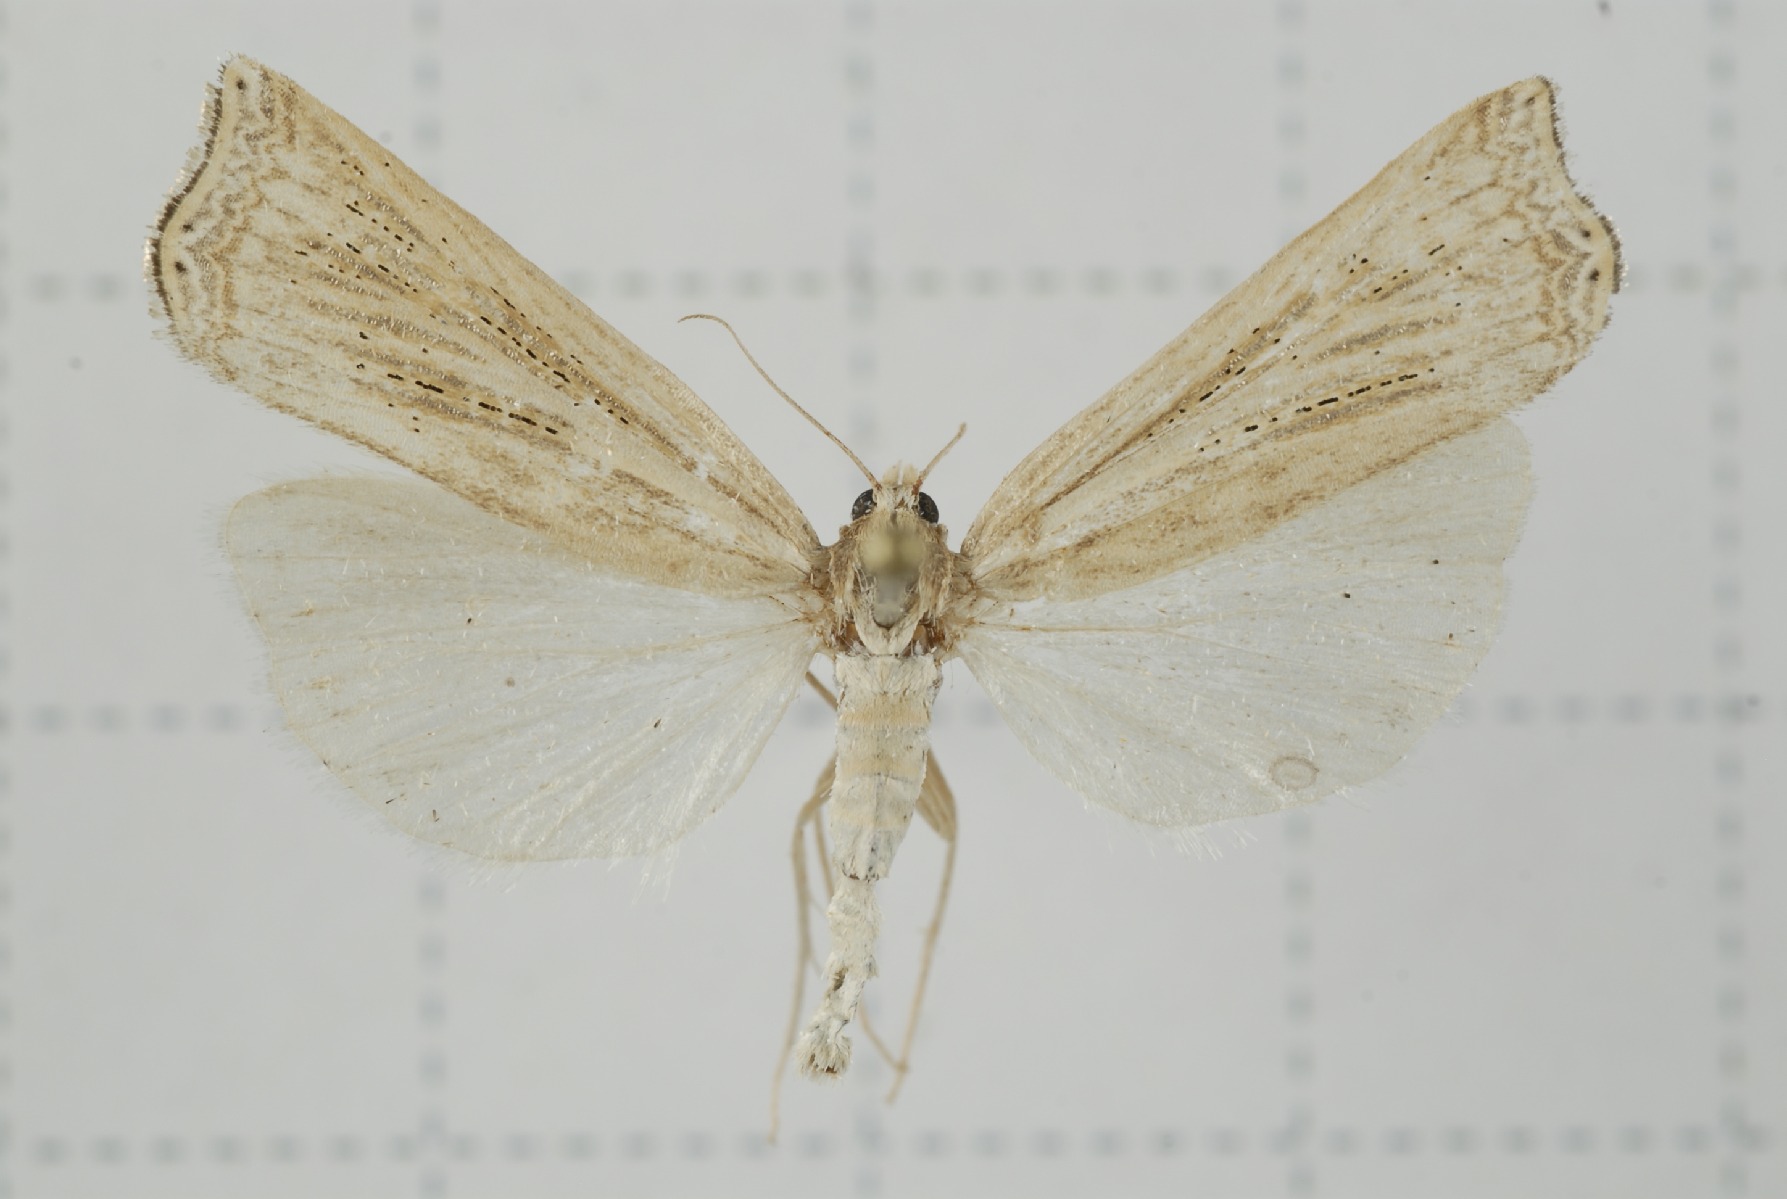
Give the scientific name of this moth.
Ancylolomia japonica
